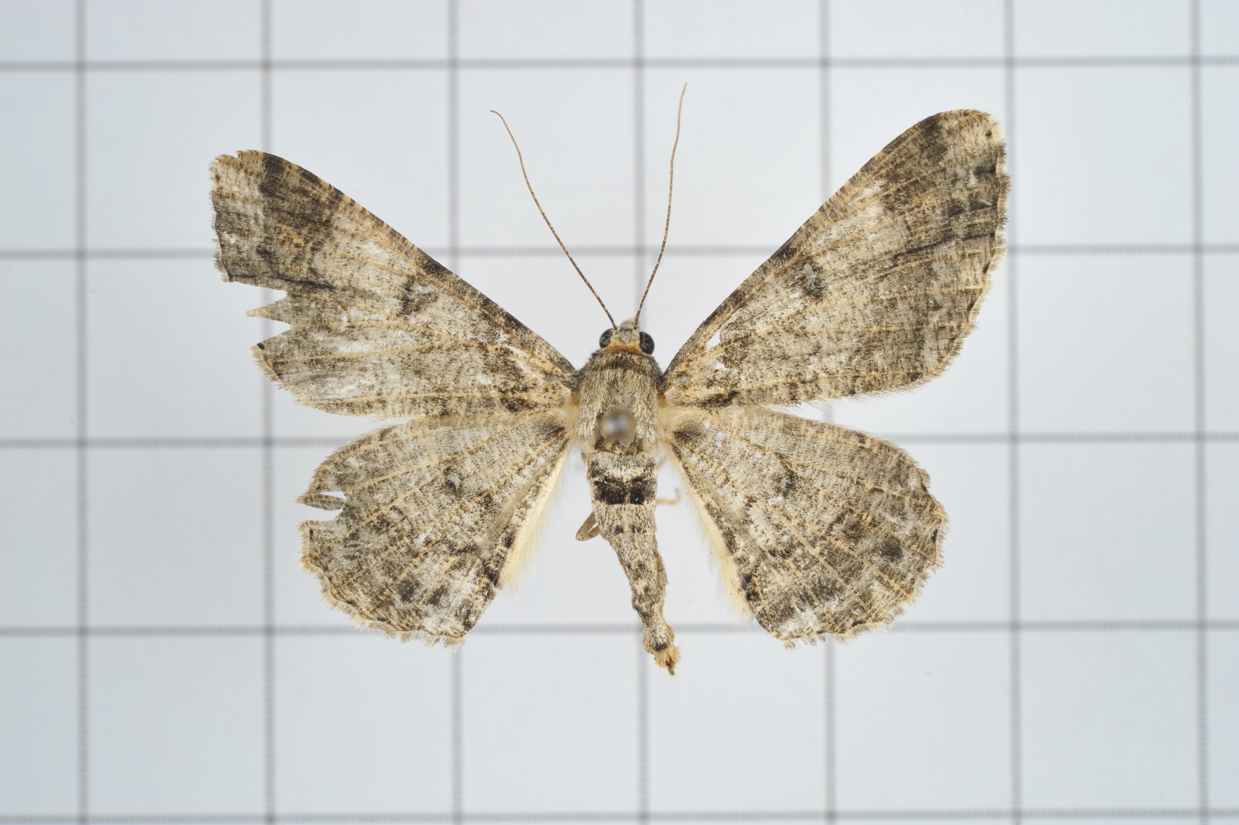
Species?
Cleora fraterna
